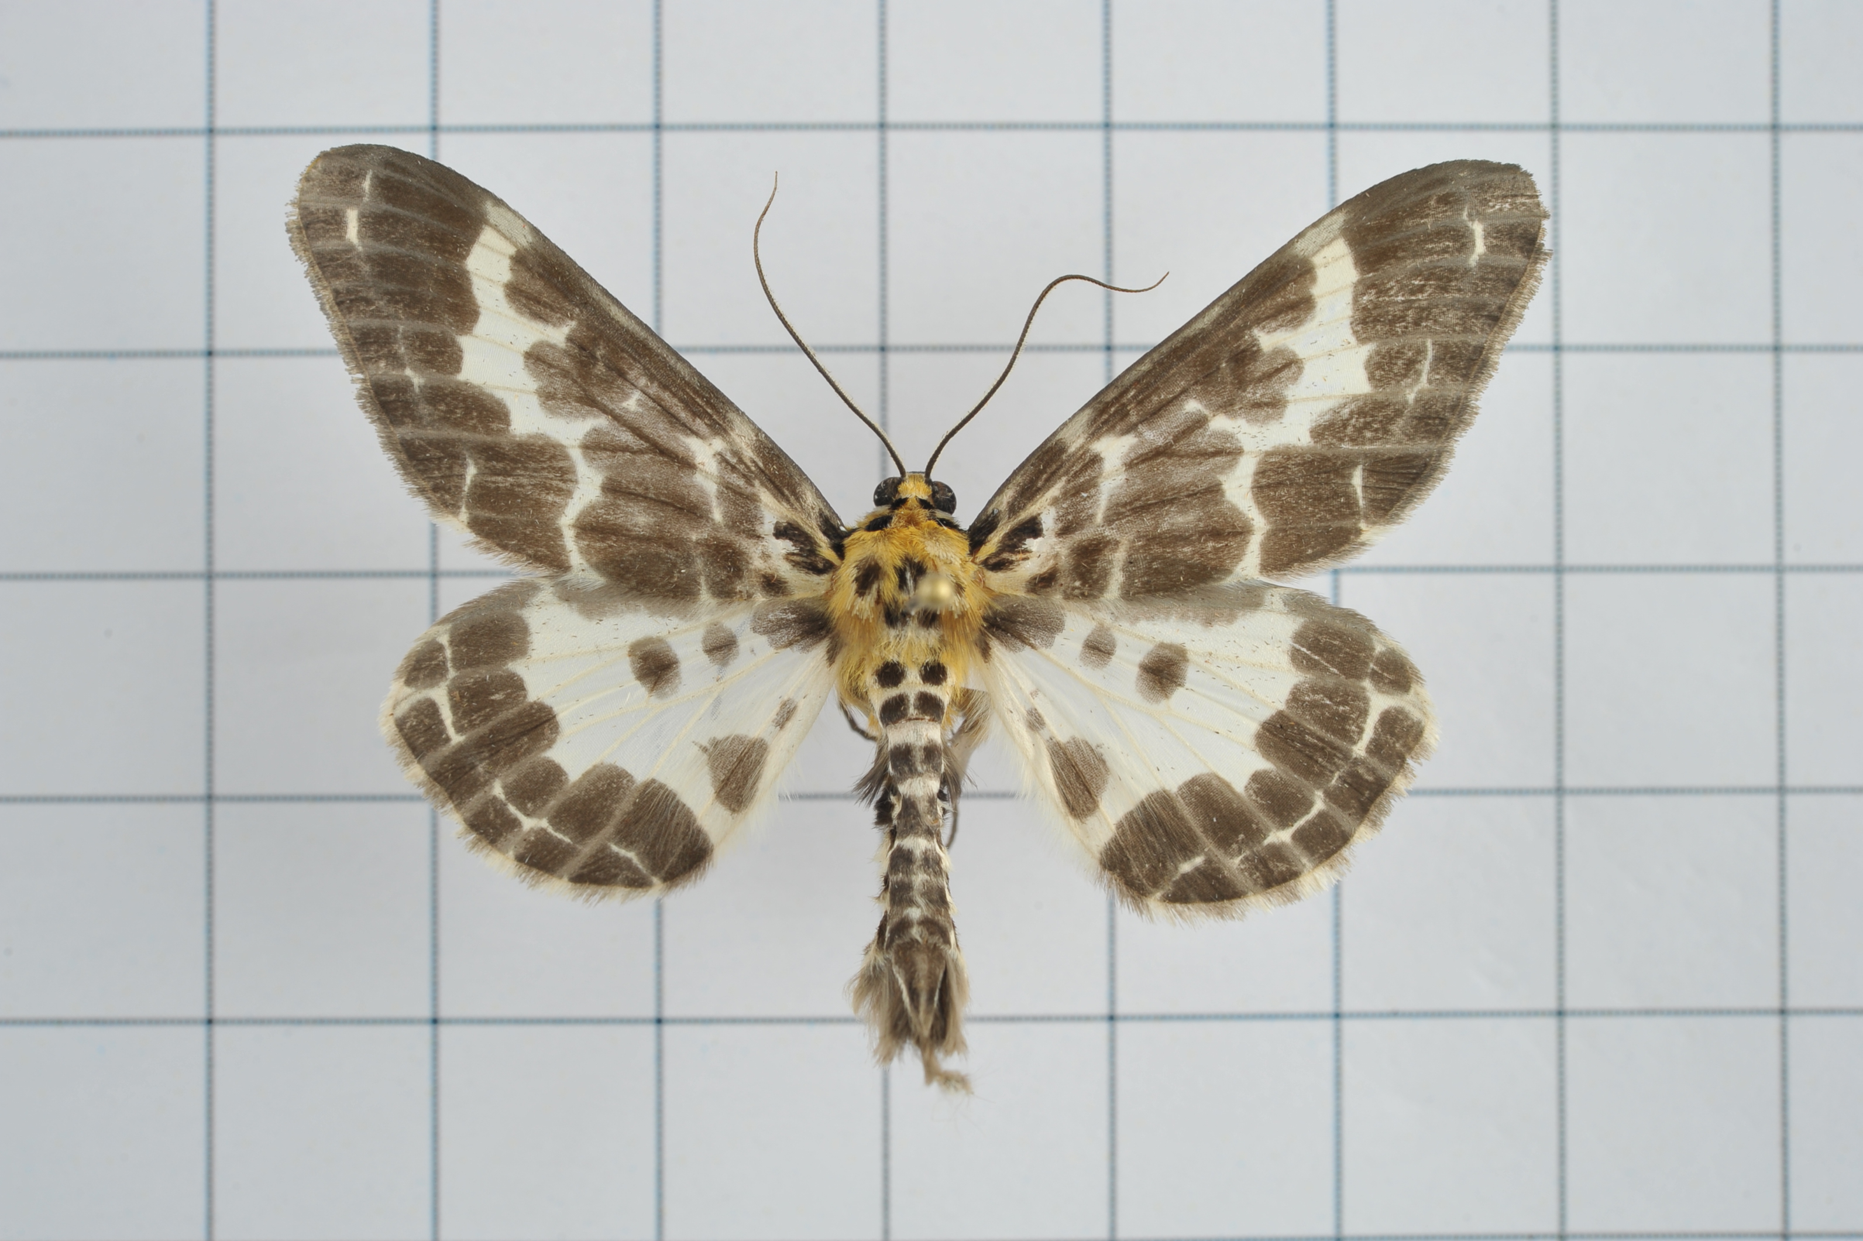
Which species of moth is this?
Pogonopygia nigralbata nigralbata
